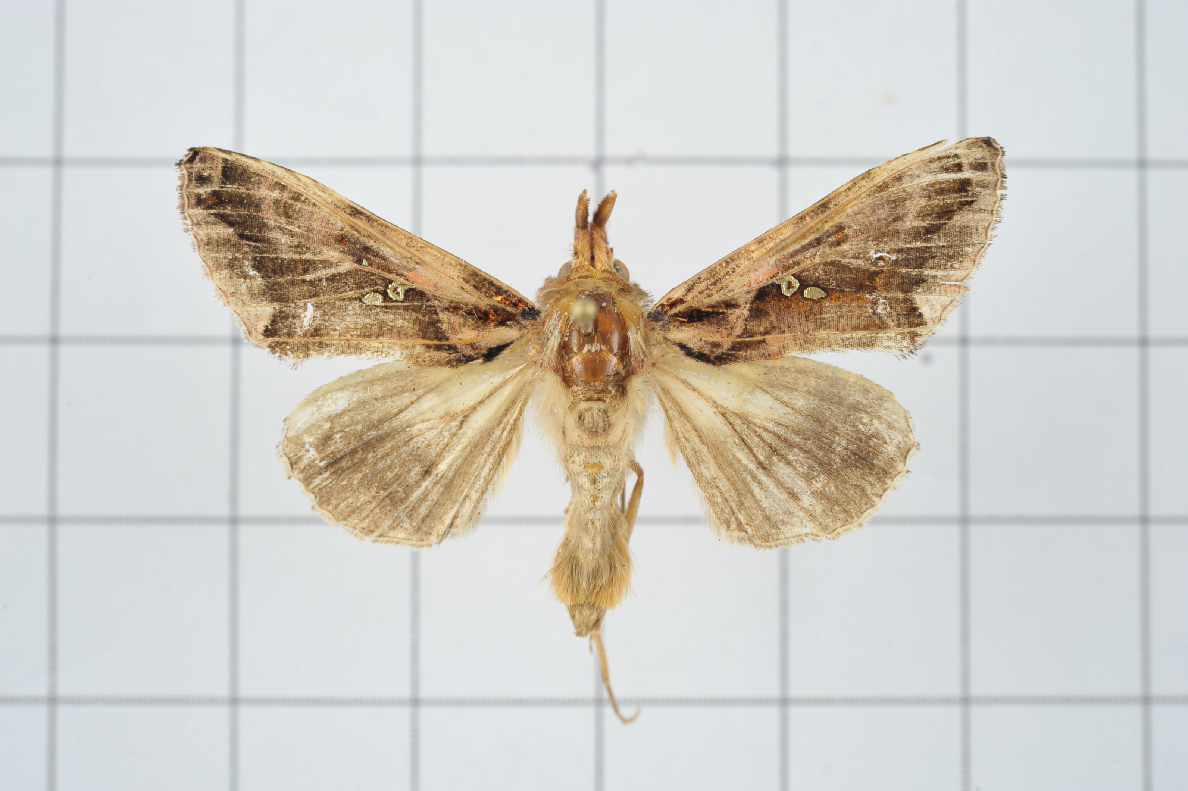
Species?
Plusiopalpa adrasta shisa
